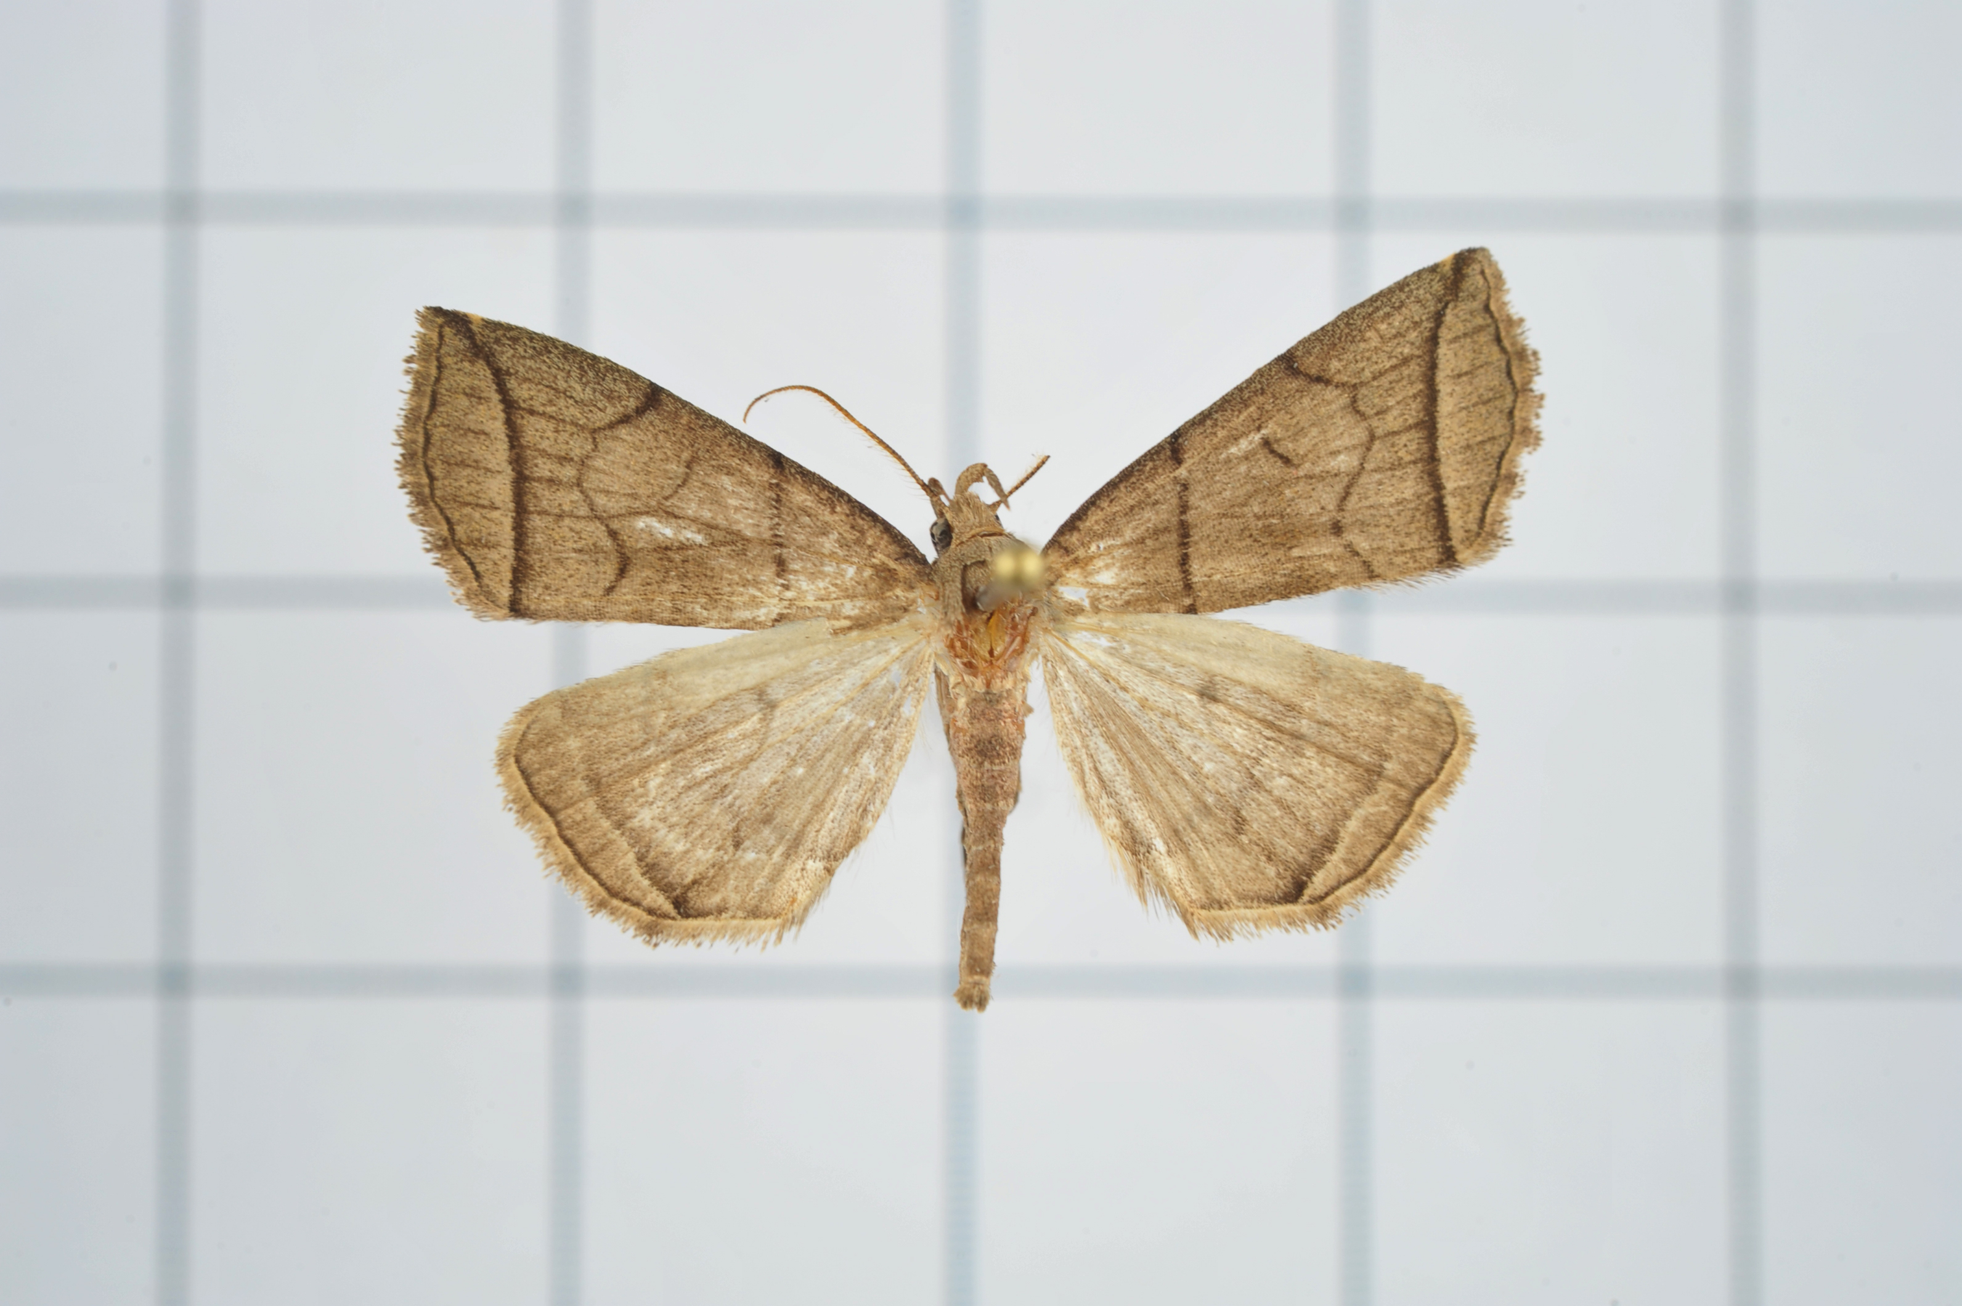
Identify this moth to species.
Herminia grisealis
